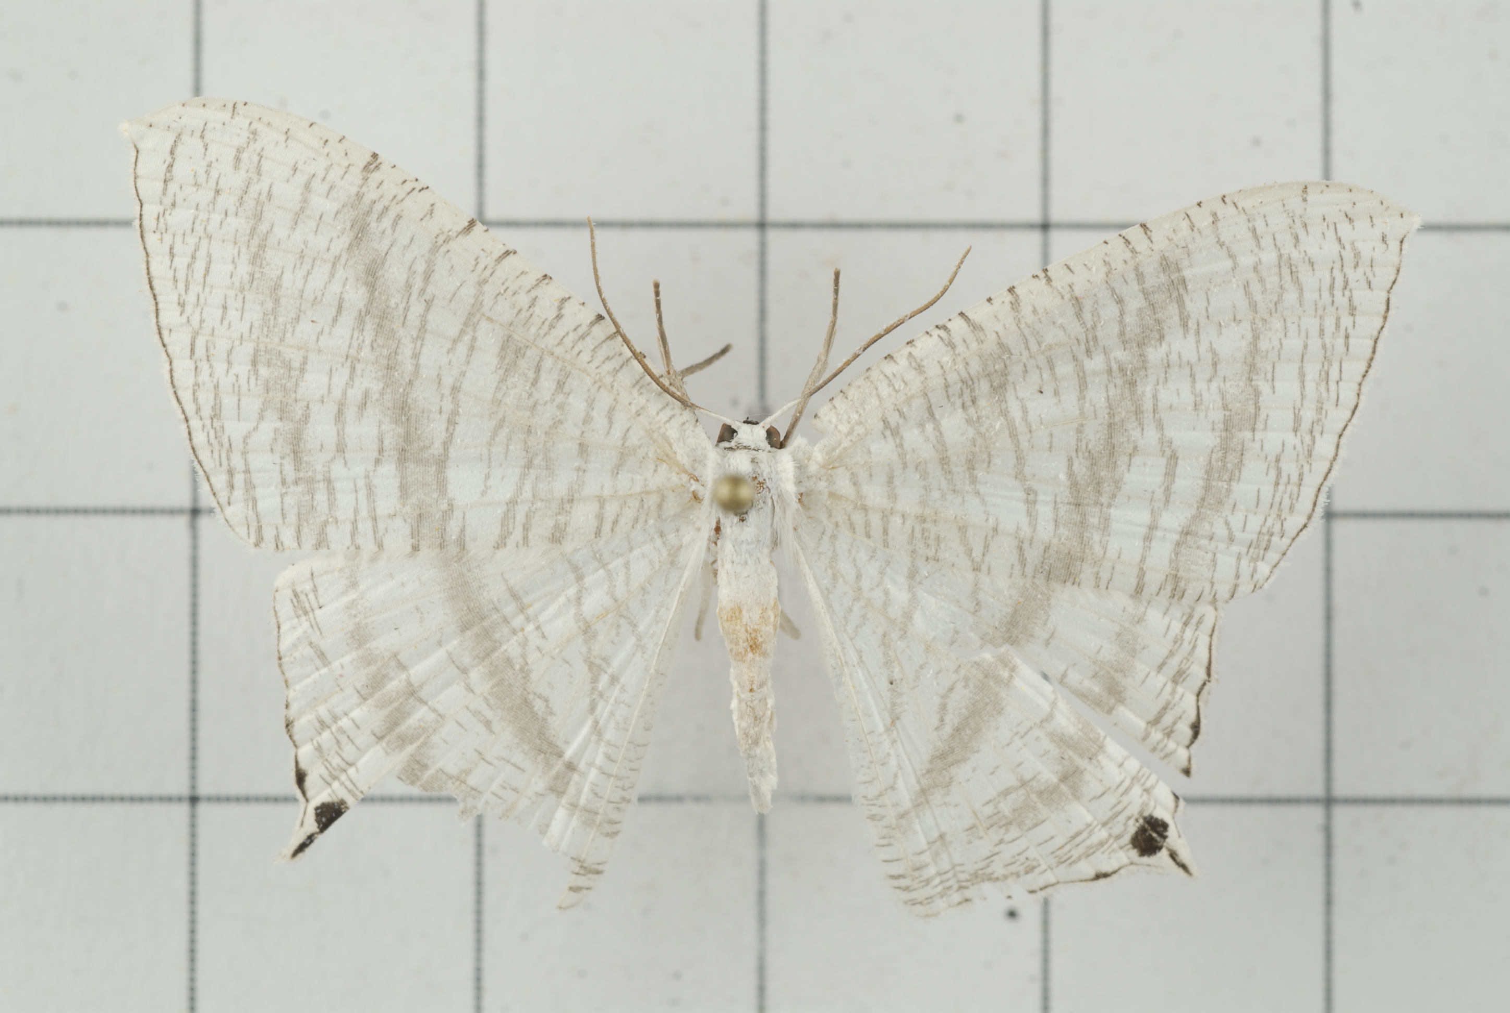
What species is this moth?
Micronia aculeata
